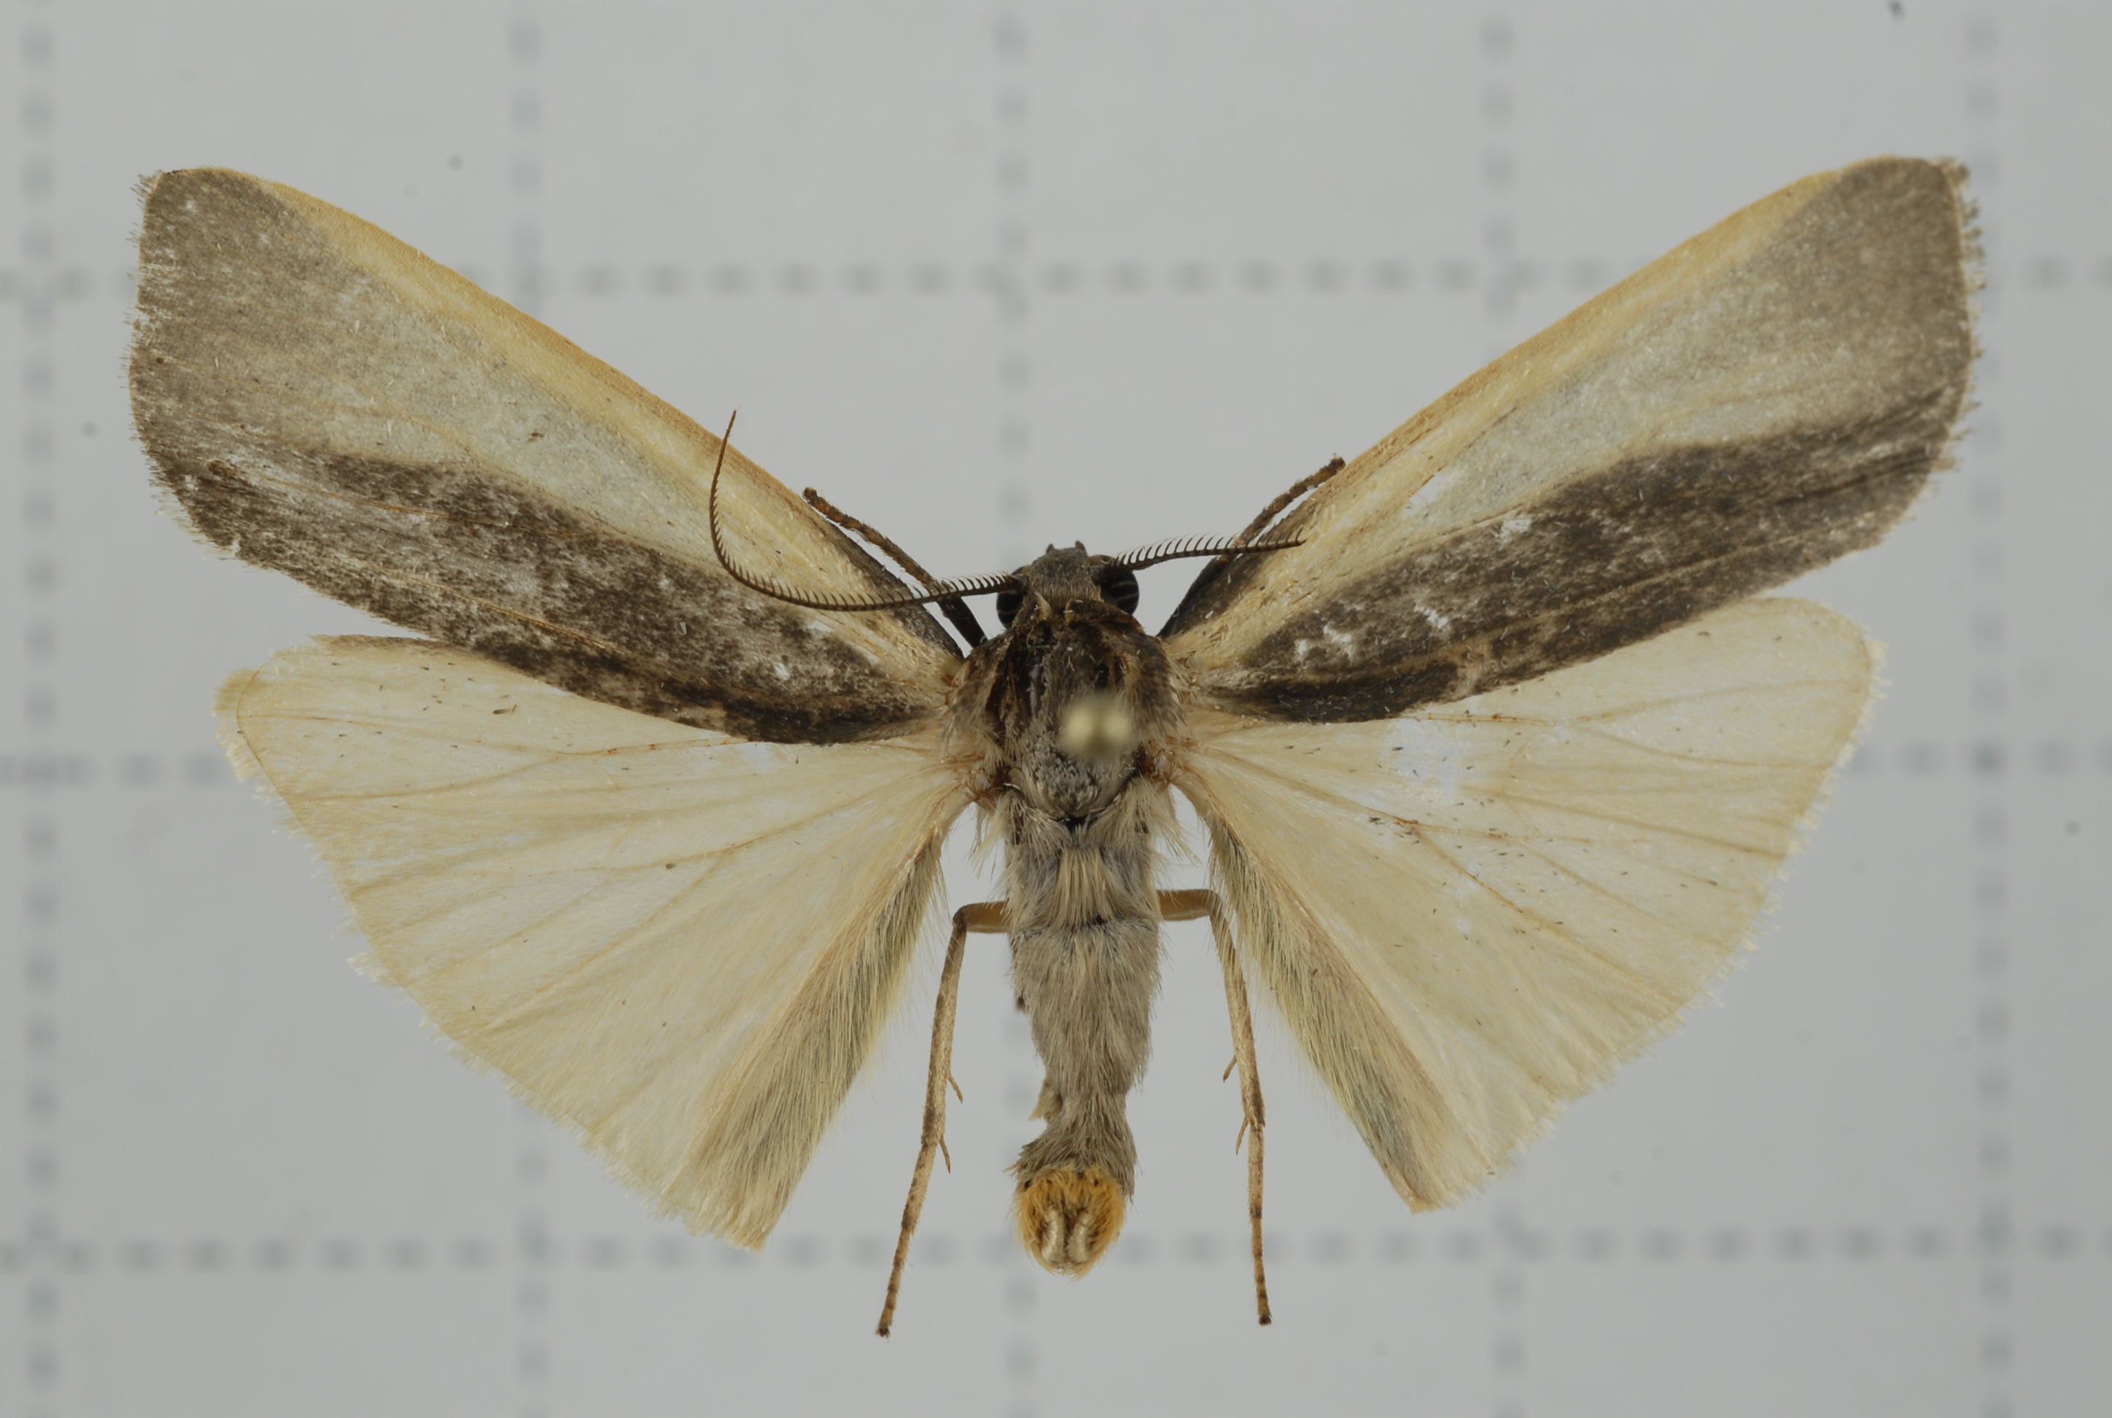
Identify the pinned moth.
Hesudra divisa
